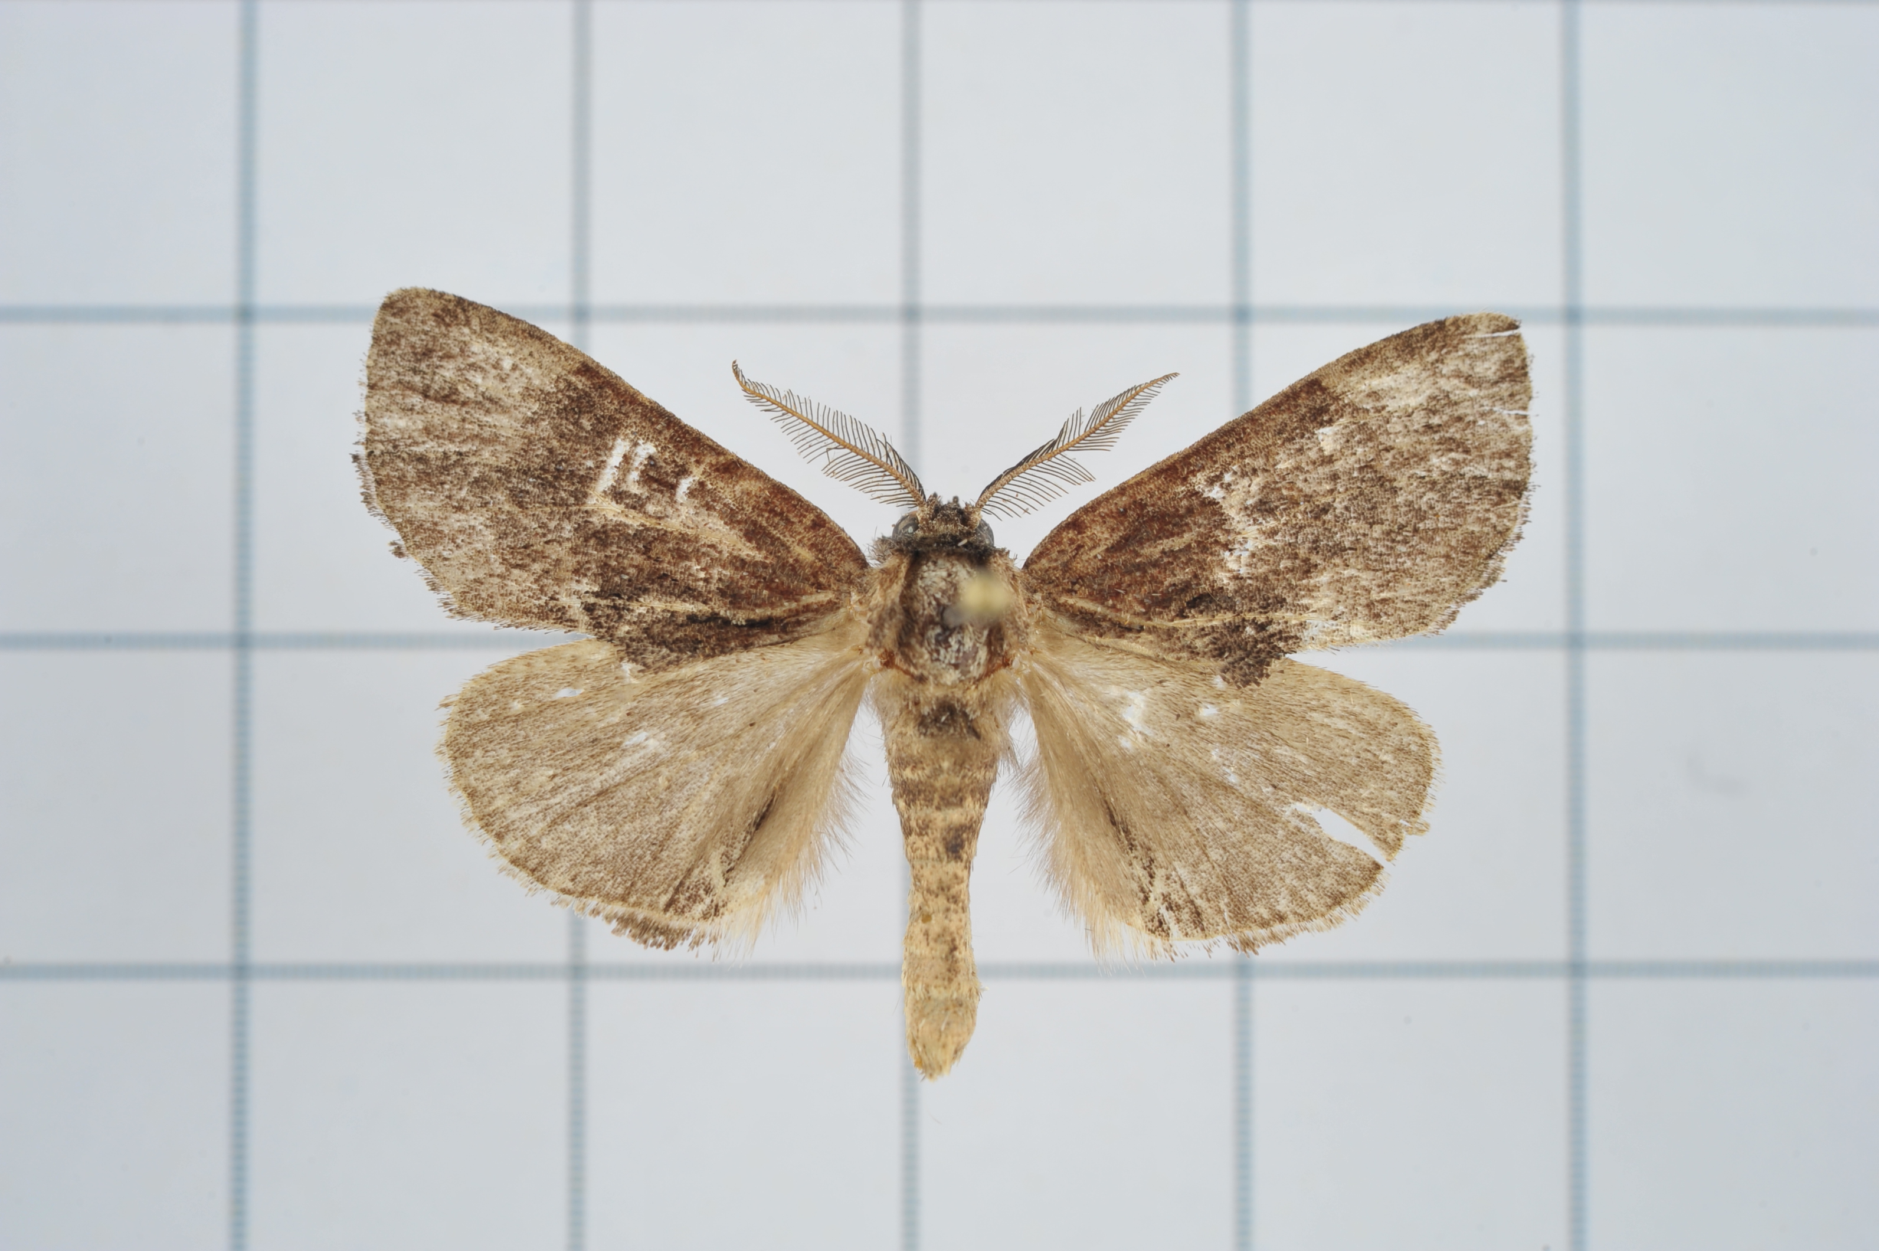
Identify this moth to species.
Lophontosia fusca
